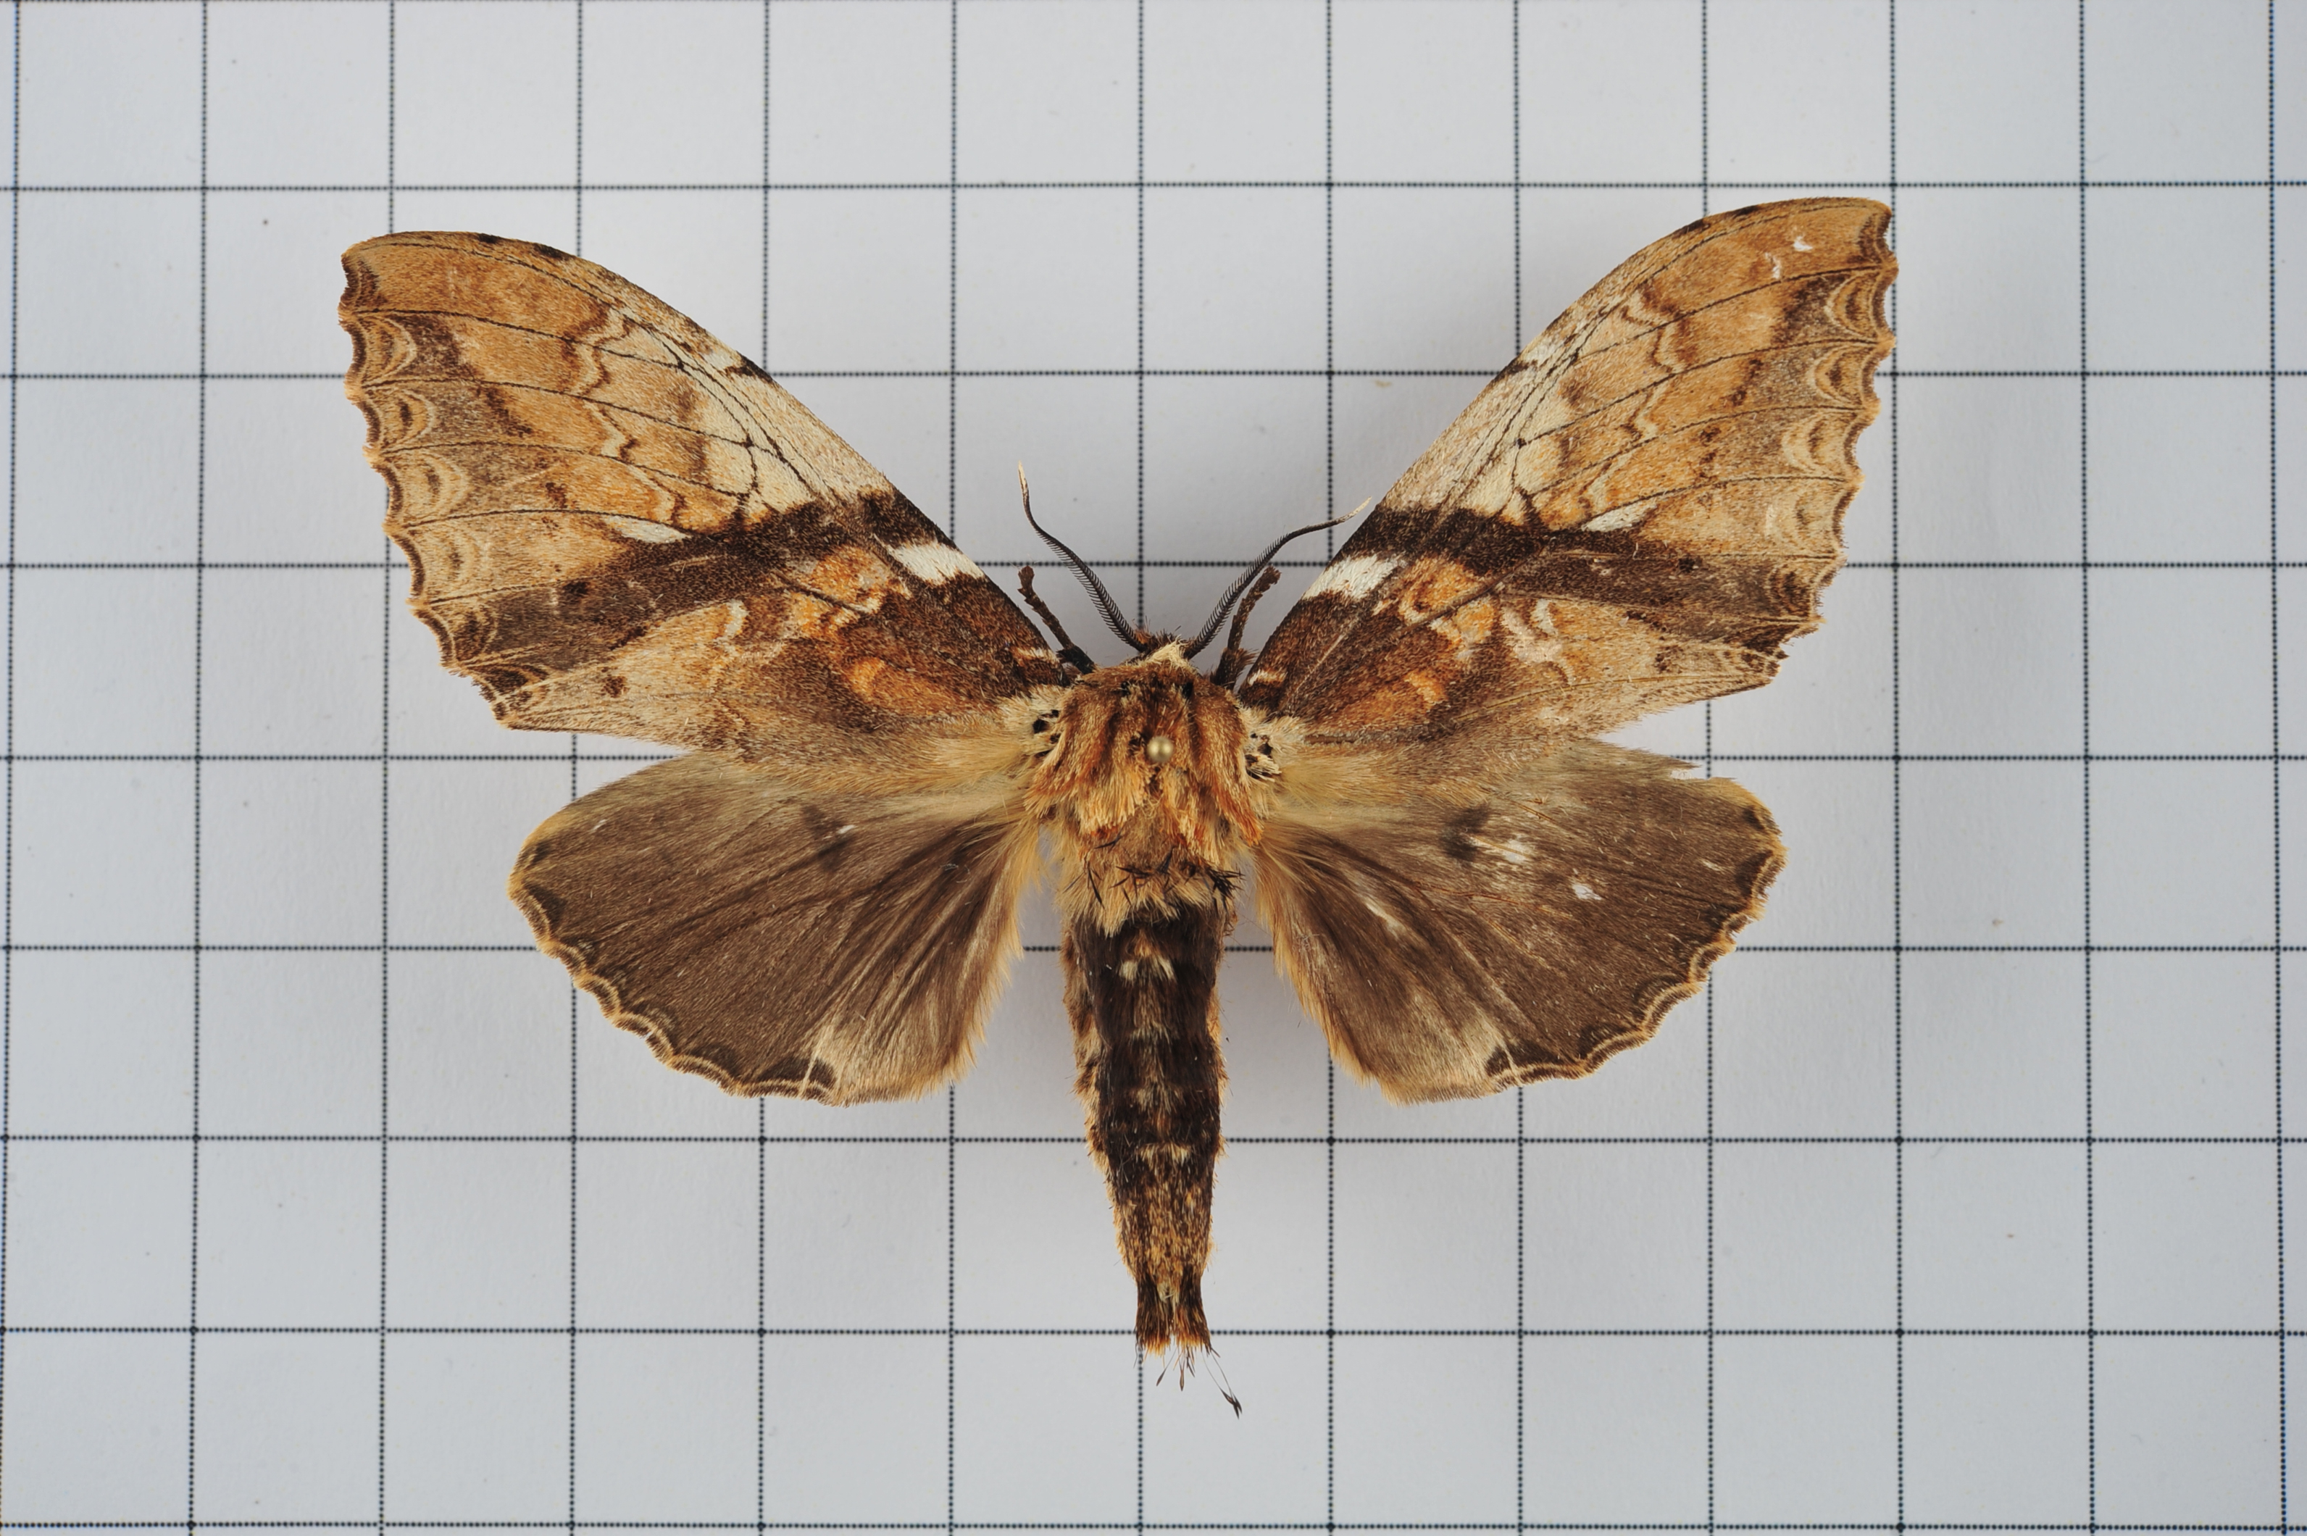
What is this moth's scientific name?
Dudusa nobilis
